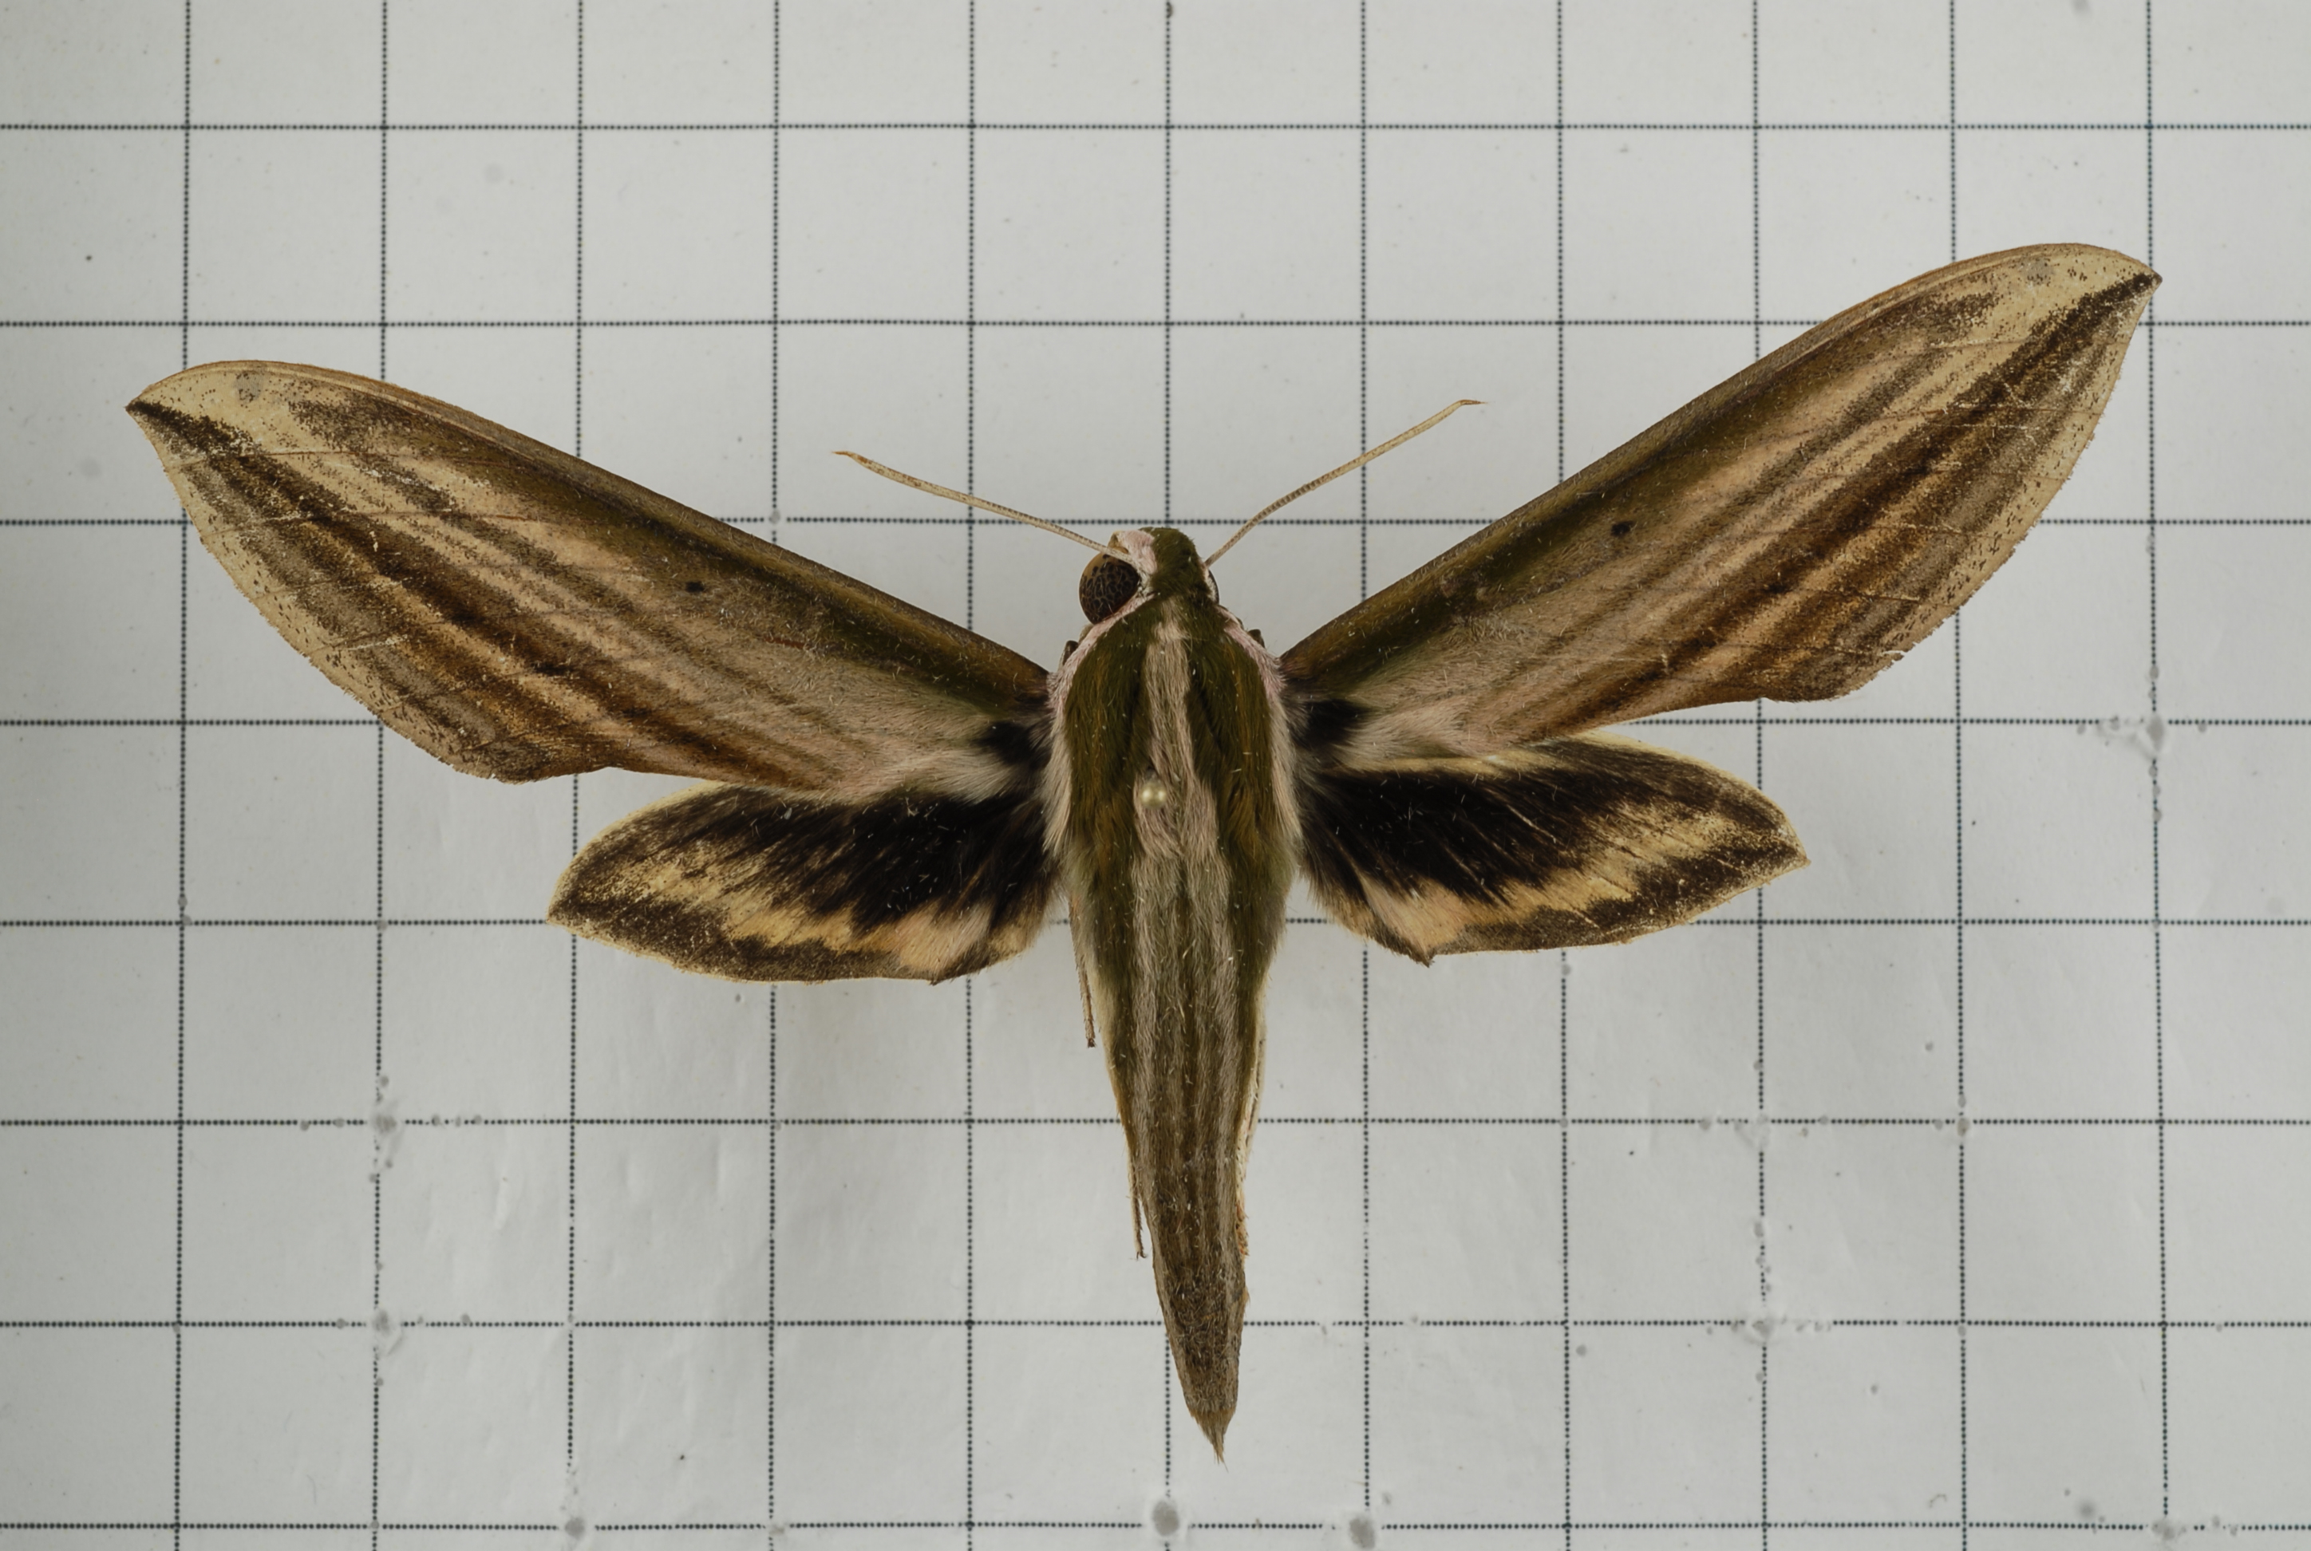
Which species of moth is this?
Cechetra lineosa
